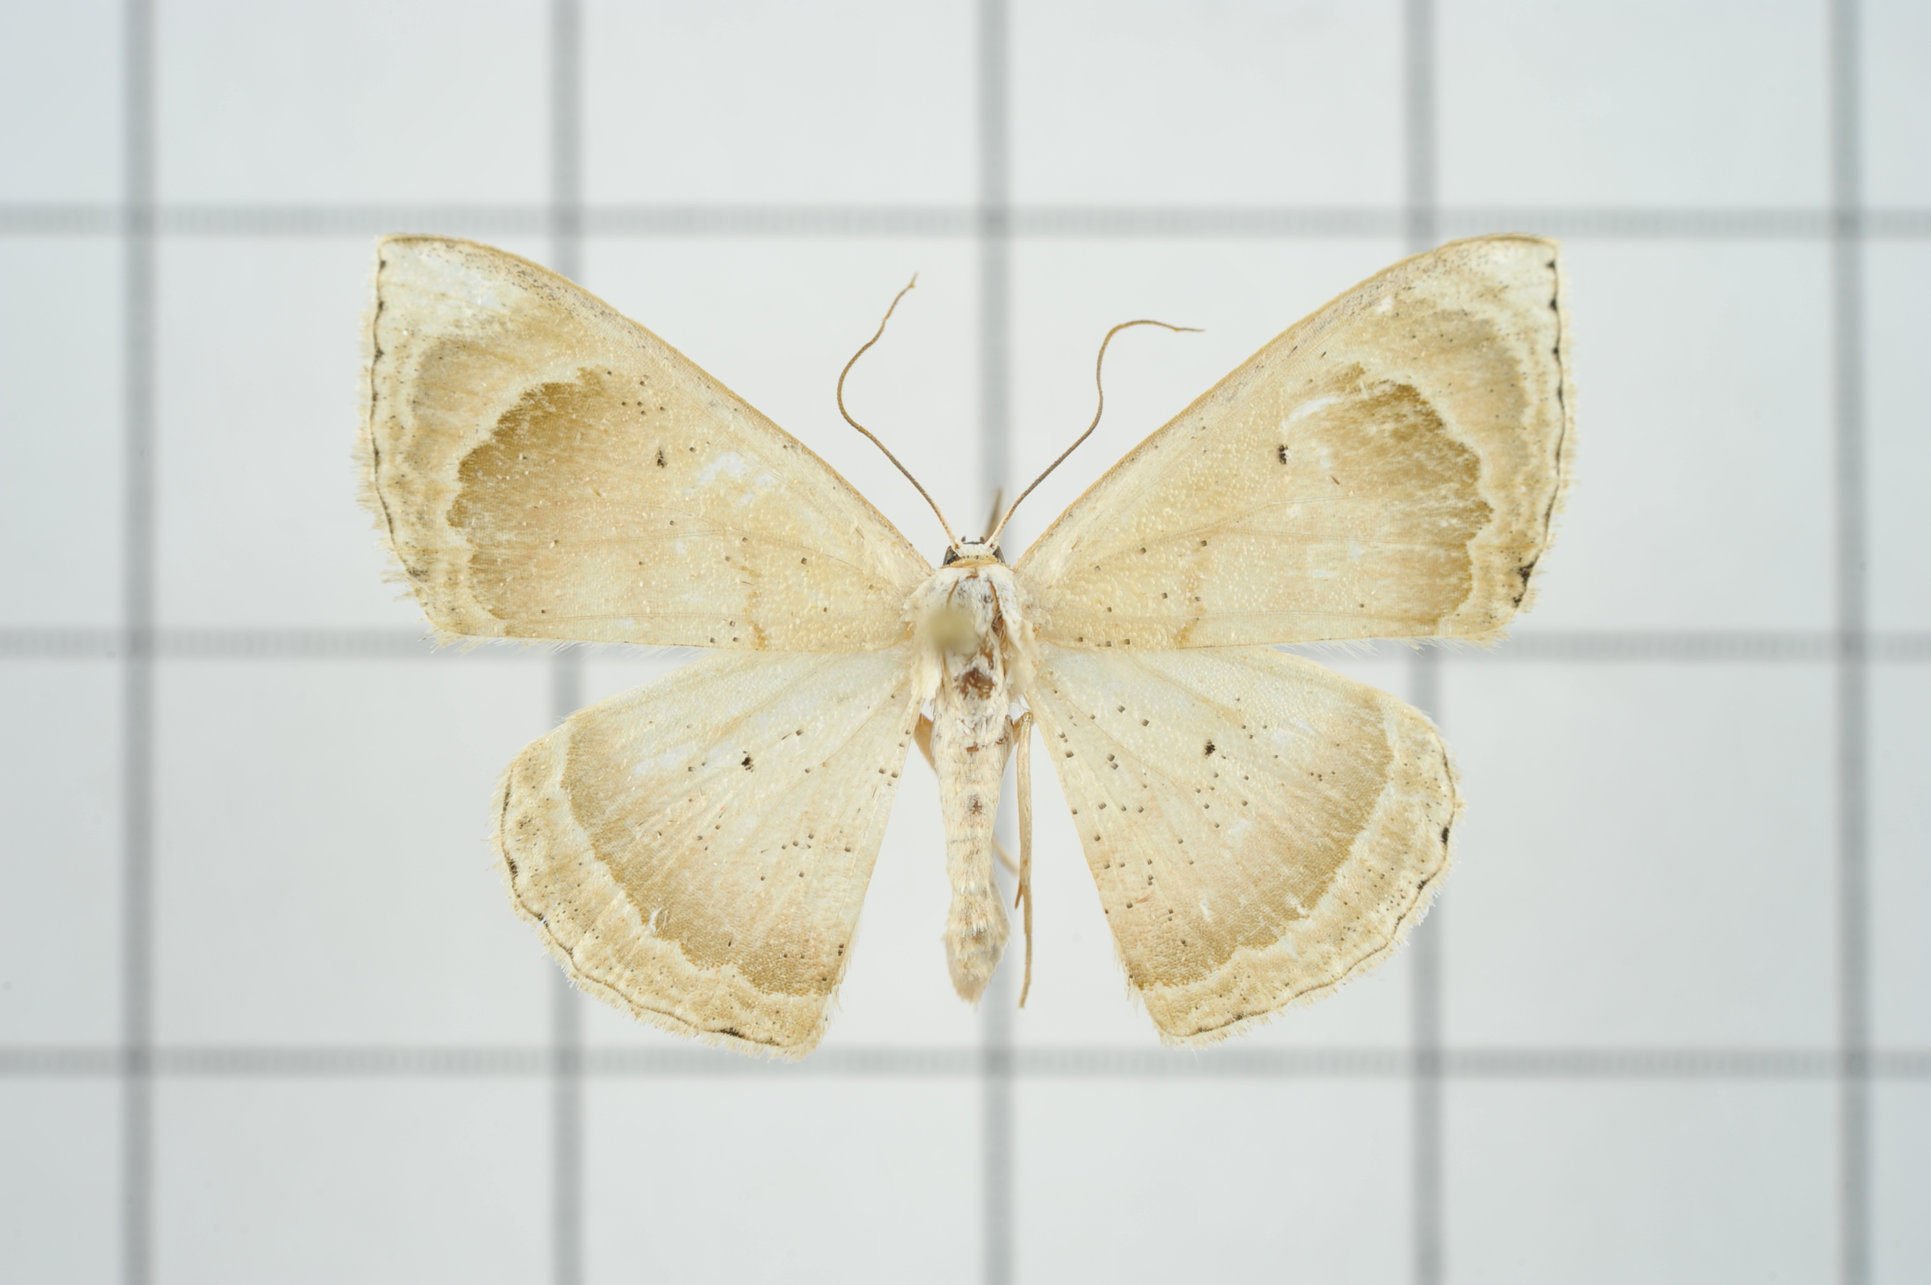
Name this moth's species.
Somatina rosacea anaemica
